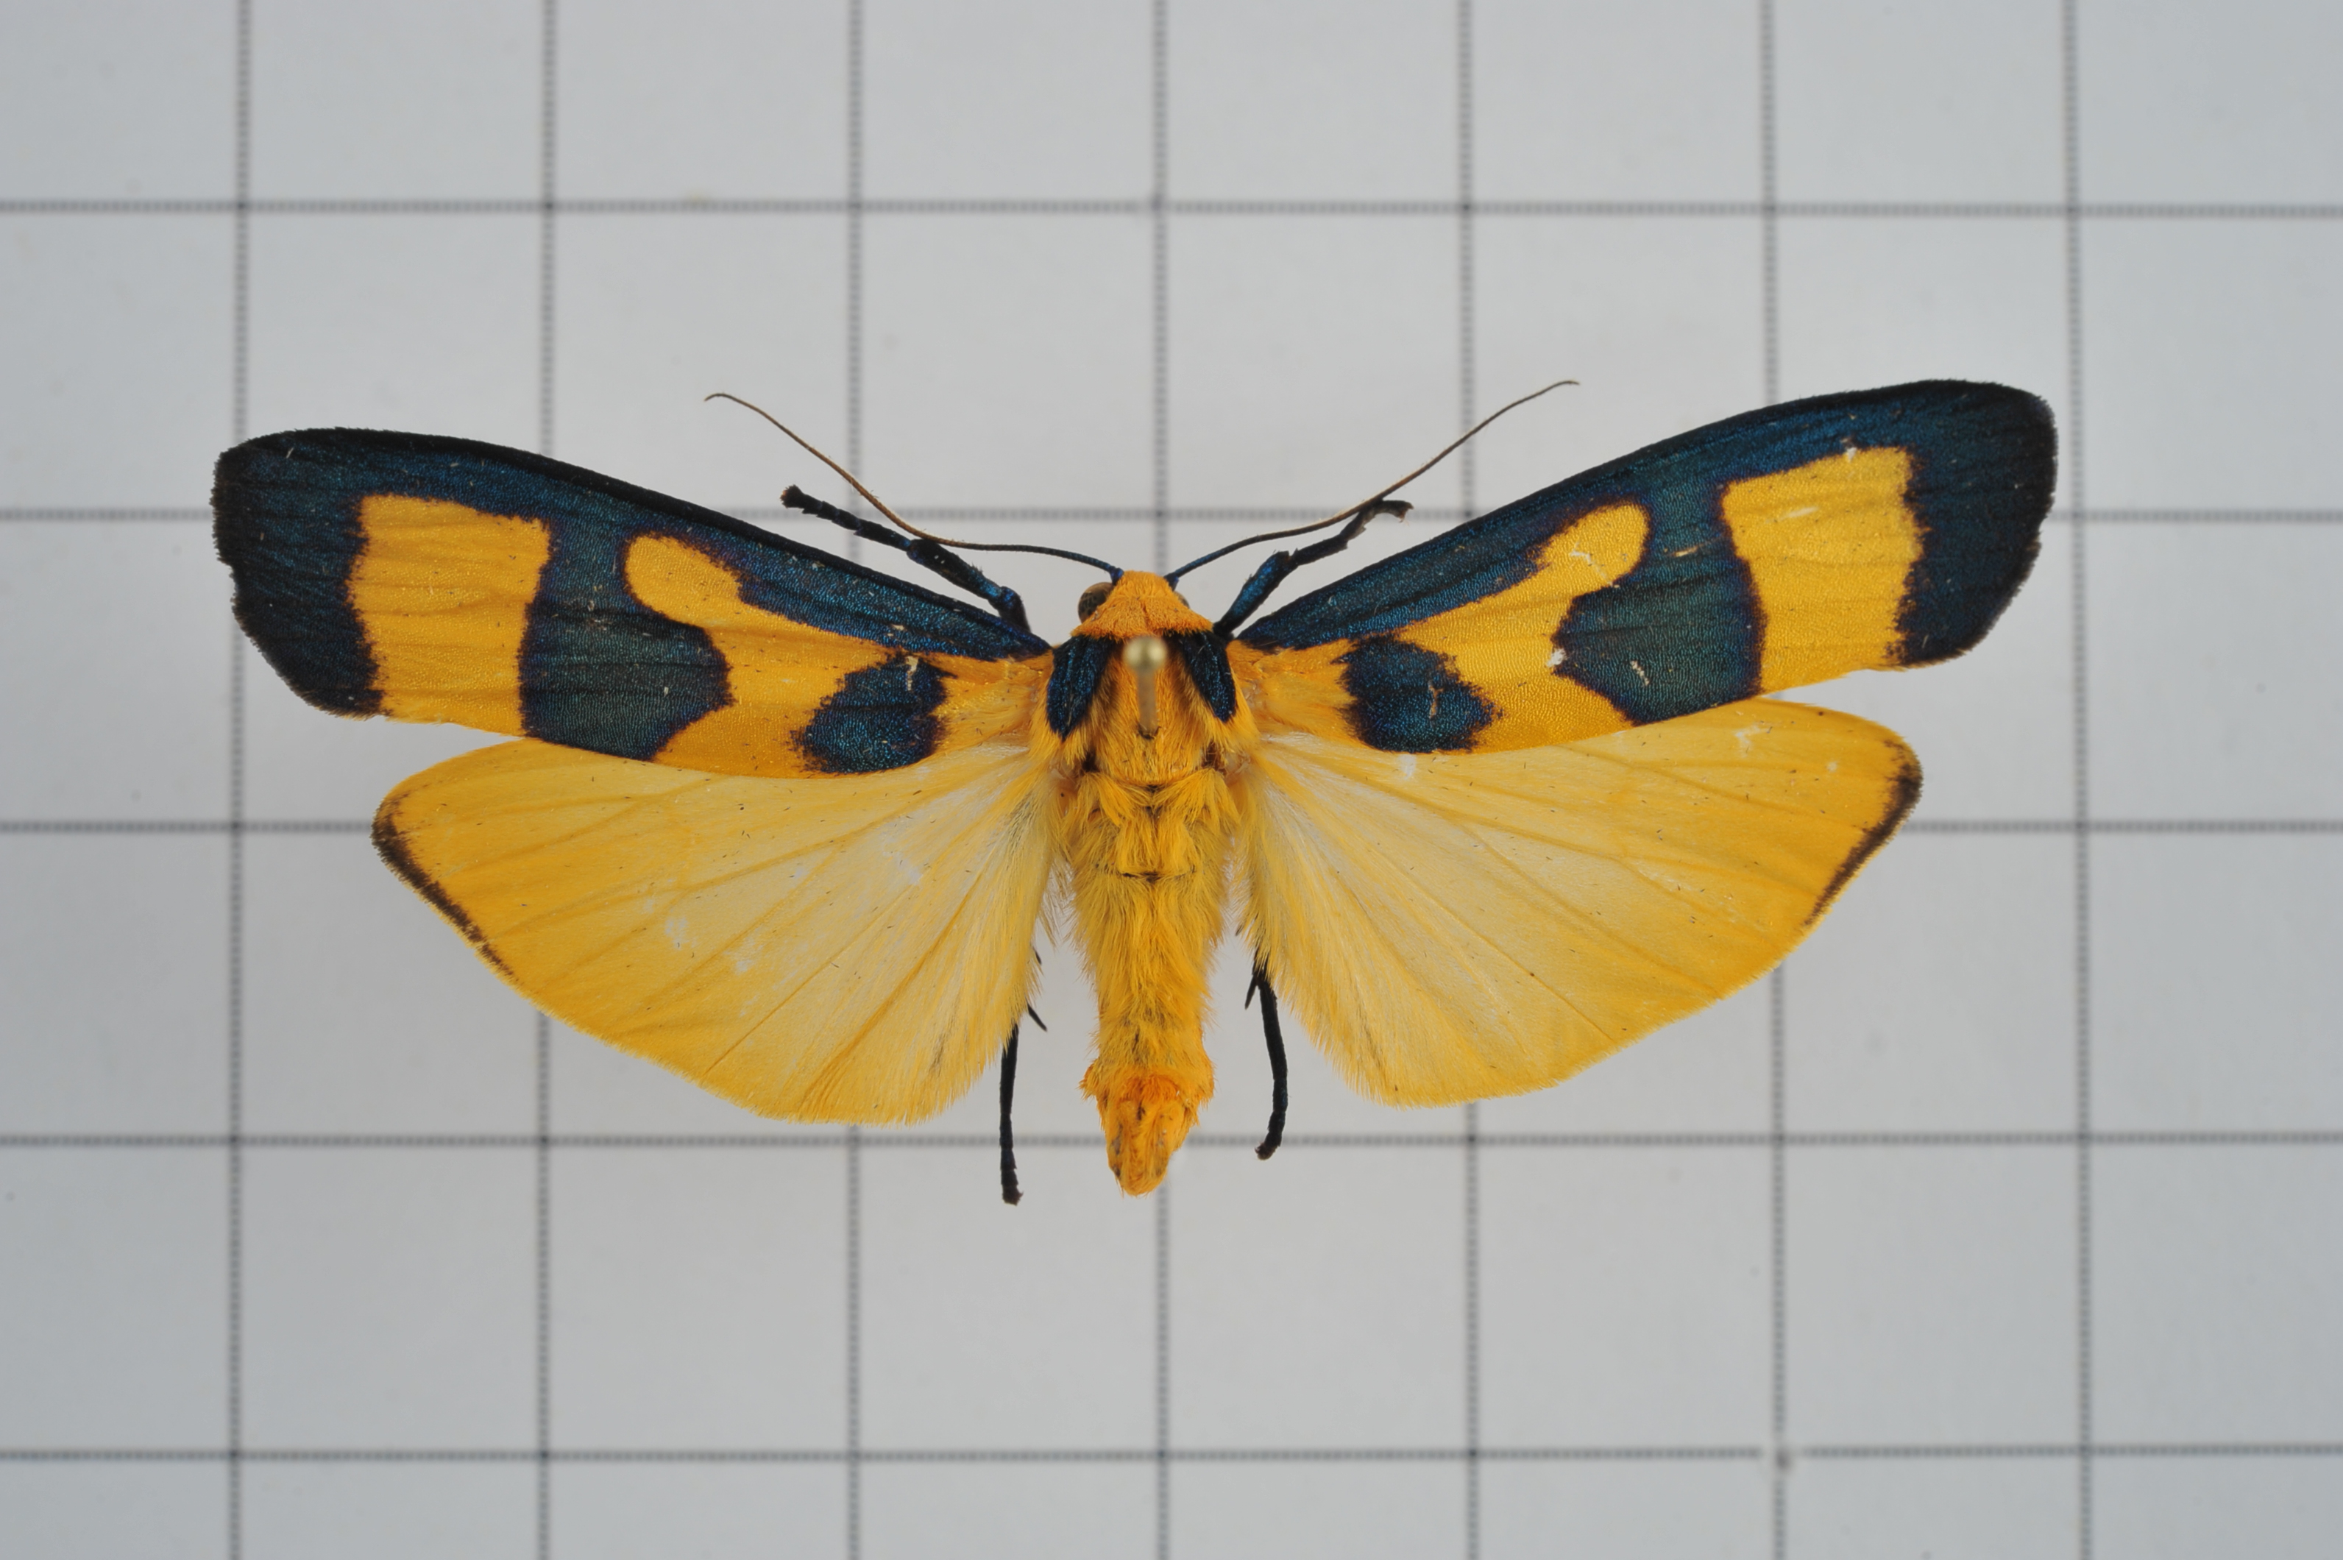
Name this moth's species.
Chrysaeglia magnifica
